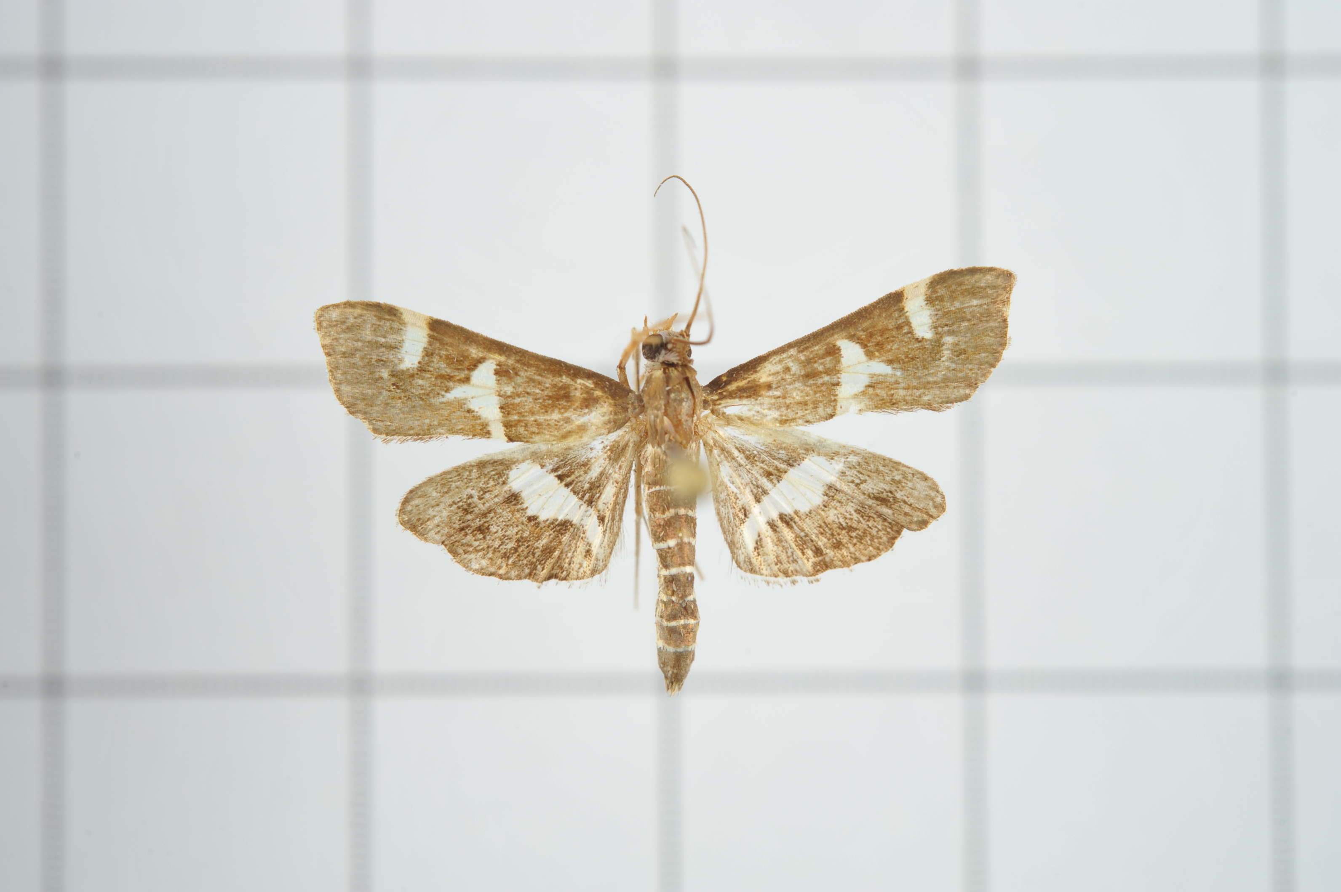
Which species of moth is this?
Spoladea recurvalis
